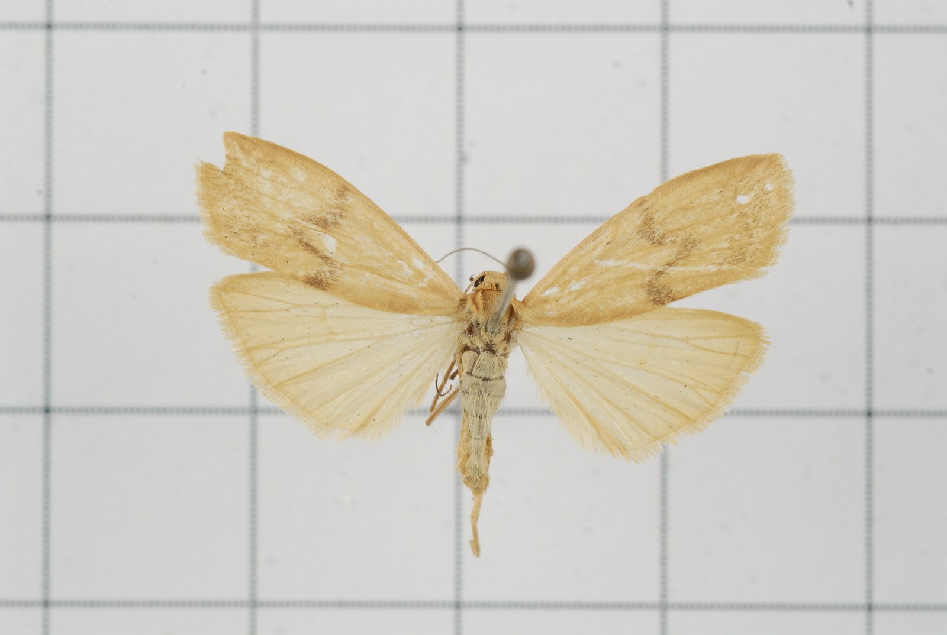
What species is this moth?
Teuloma tainebula
